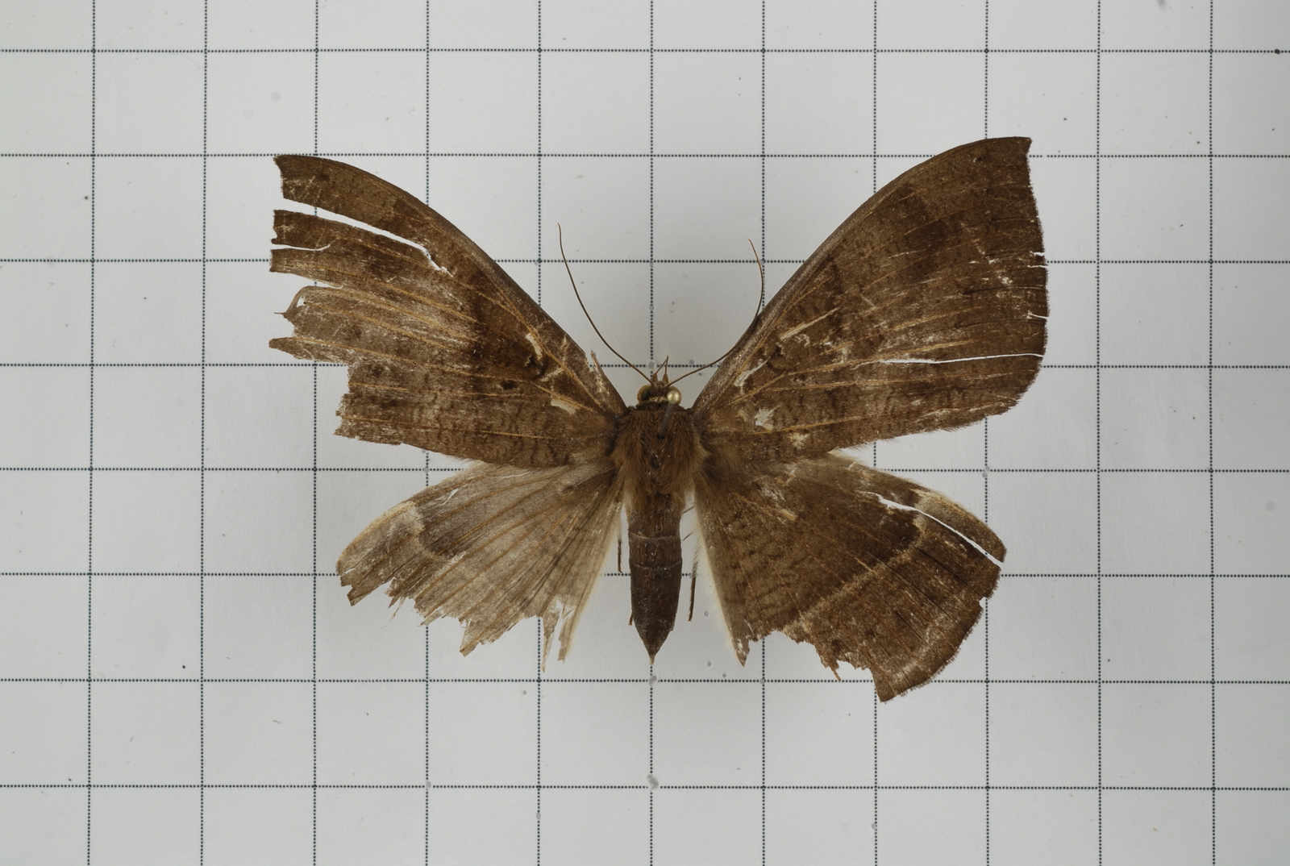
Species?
Lygniodes hypoleuca
